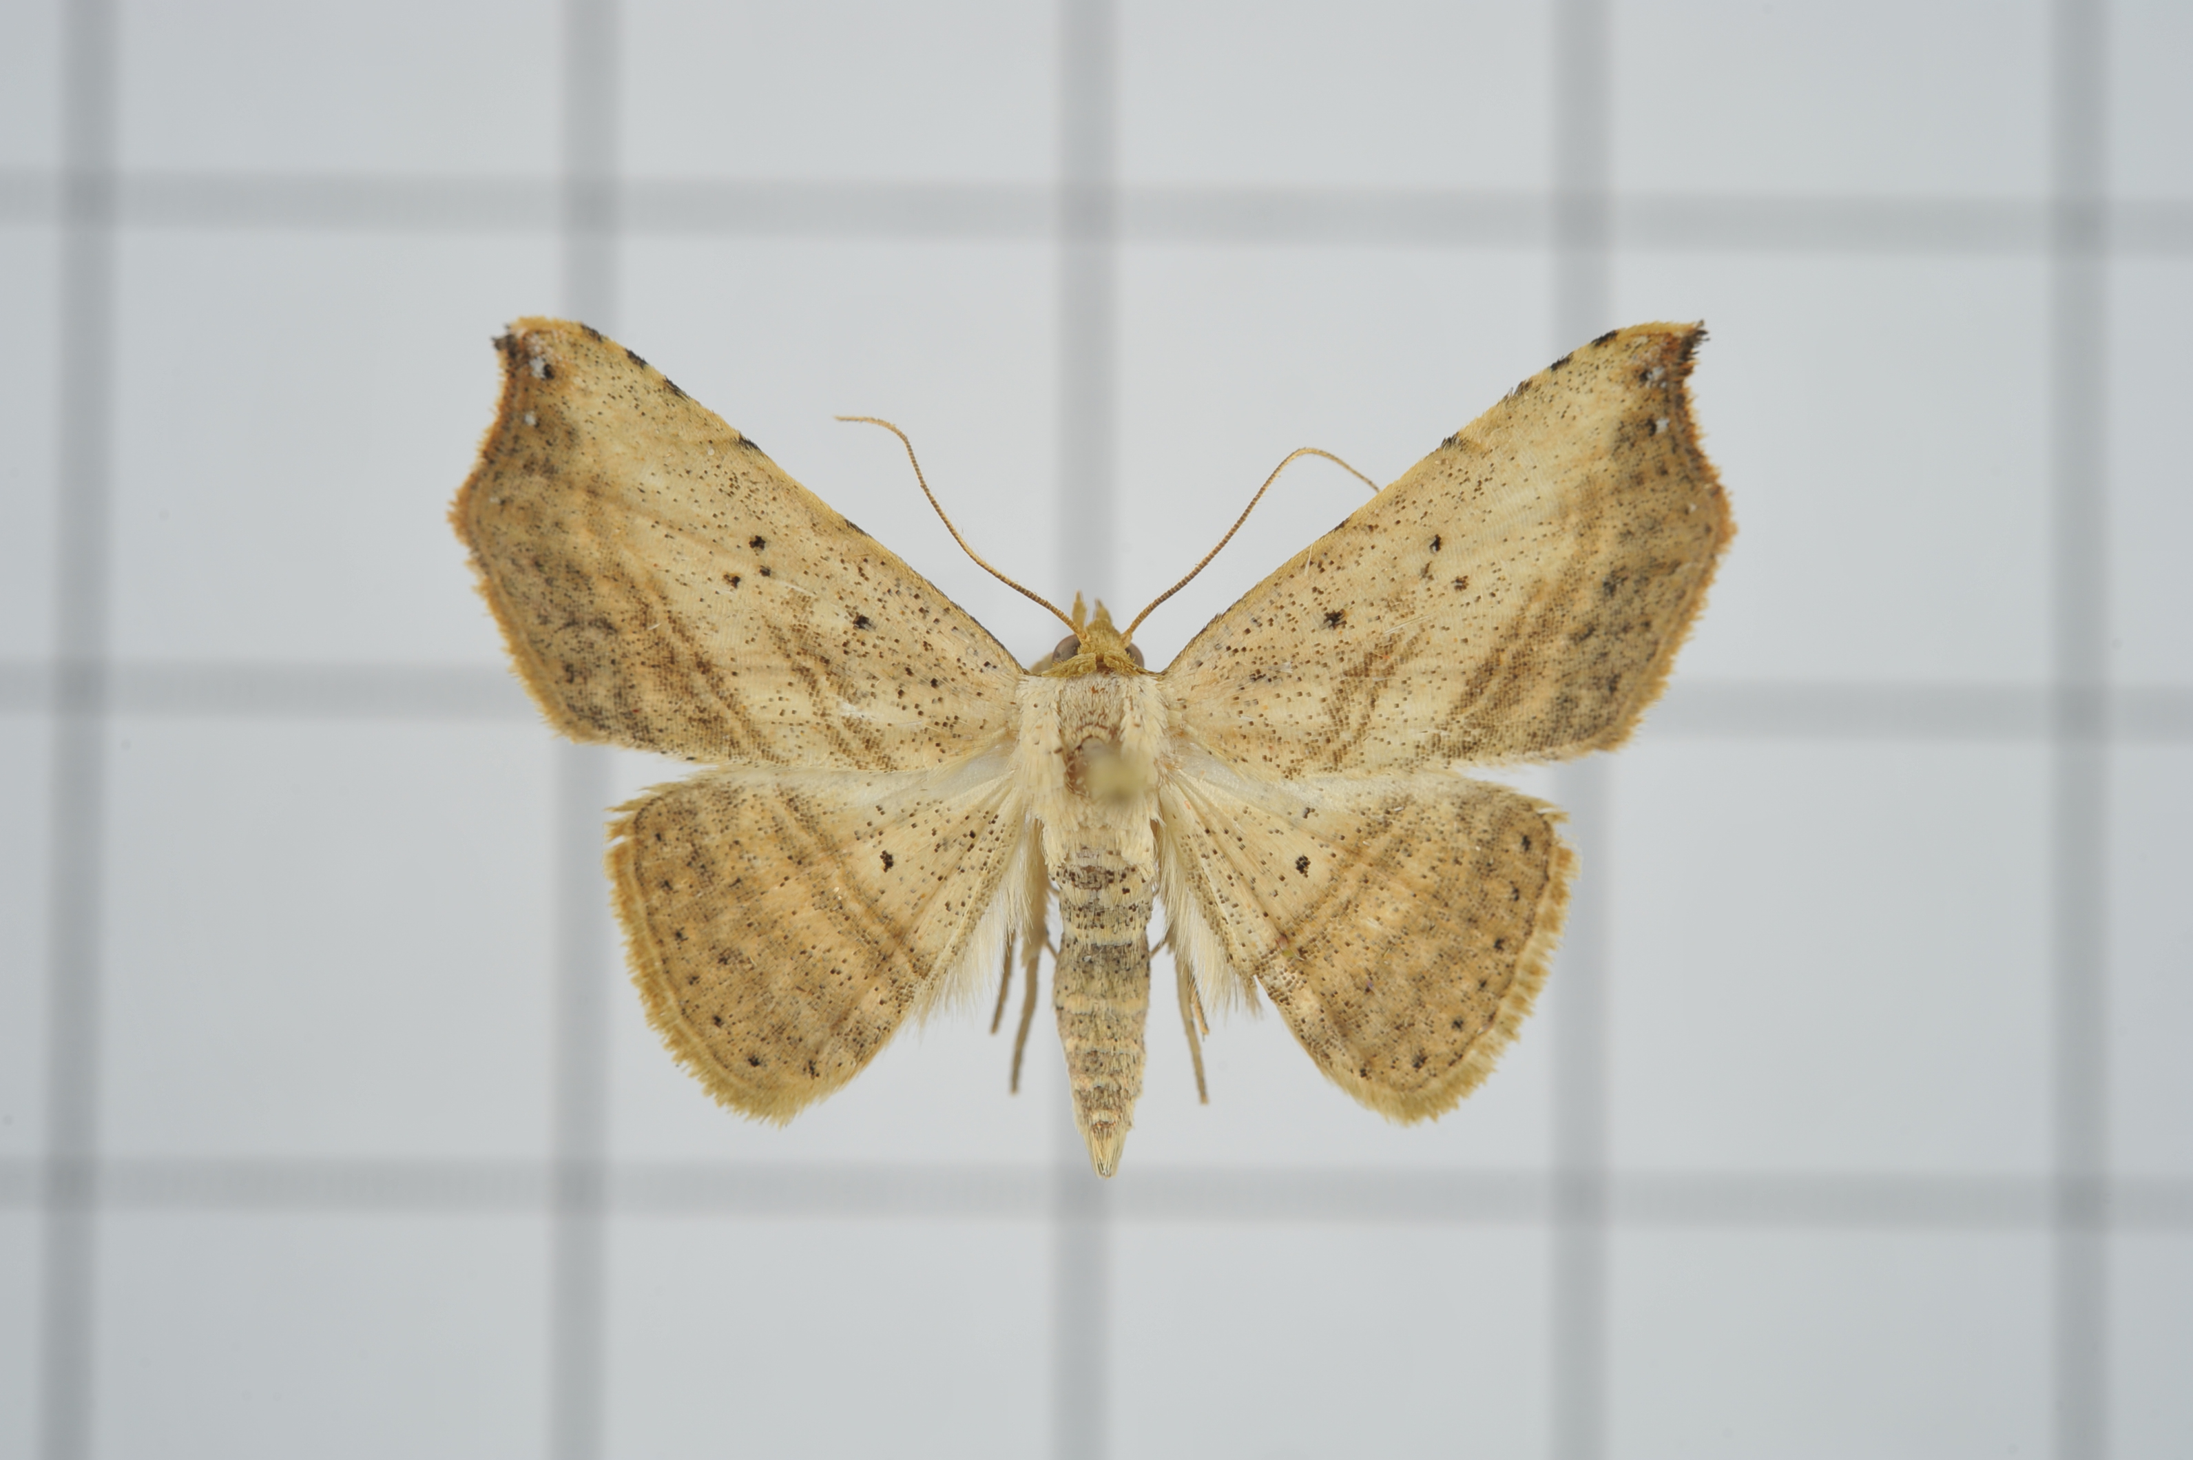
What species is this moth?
Corgatha atrifalcis
